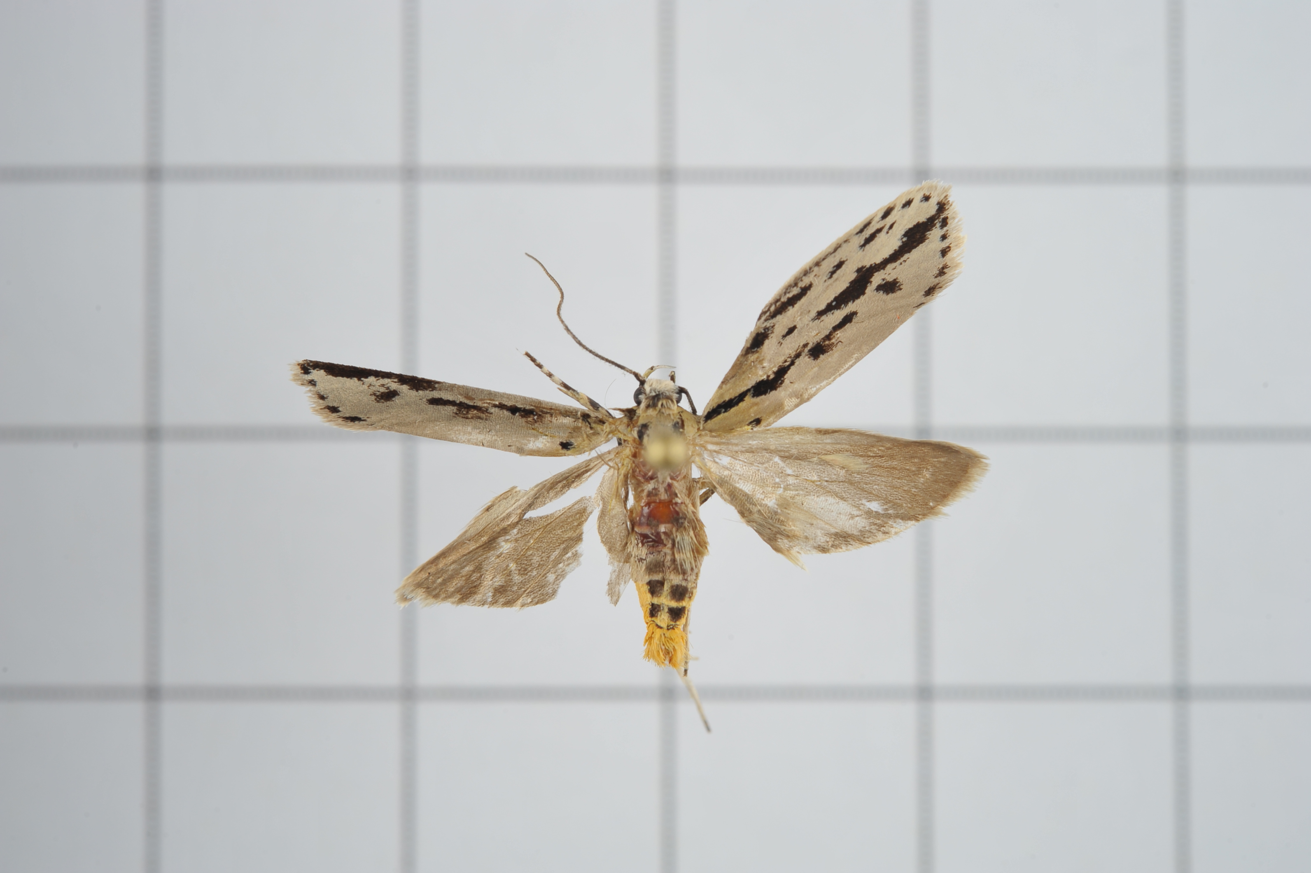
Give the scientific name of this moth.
Ethmia maculata
